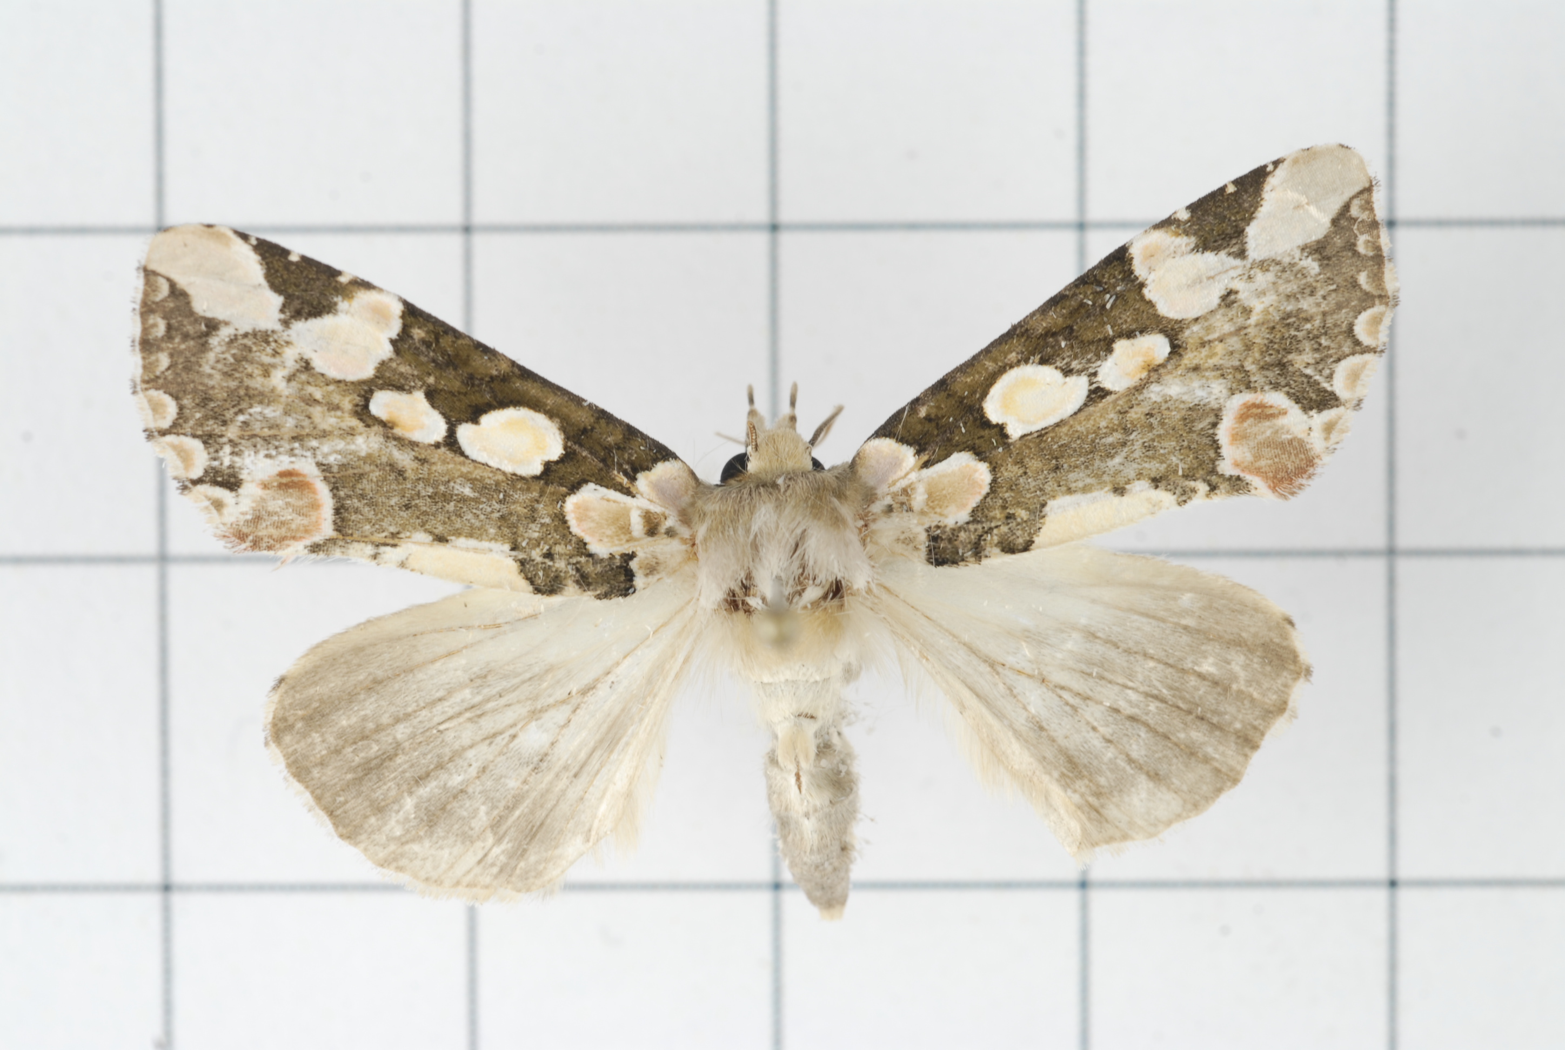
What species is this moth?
Horithyatira decorata takamukui
